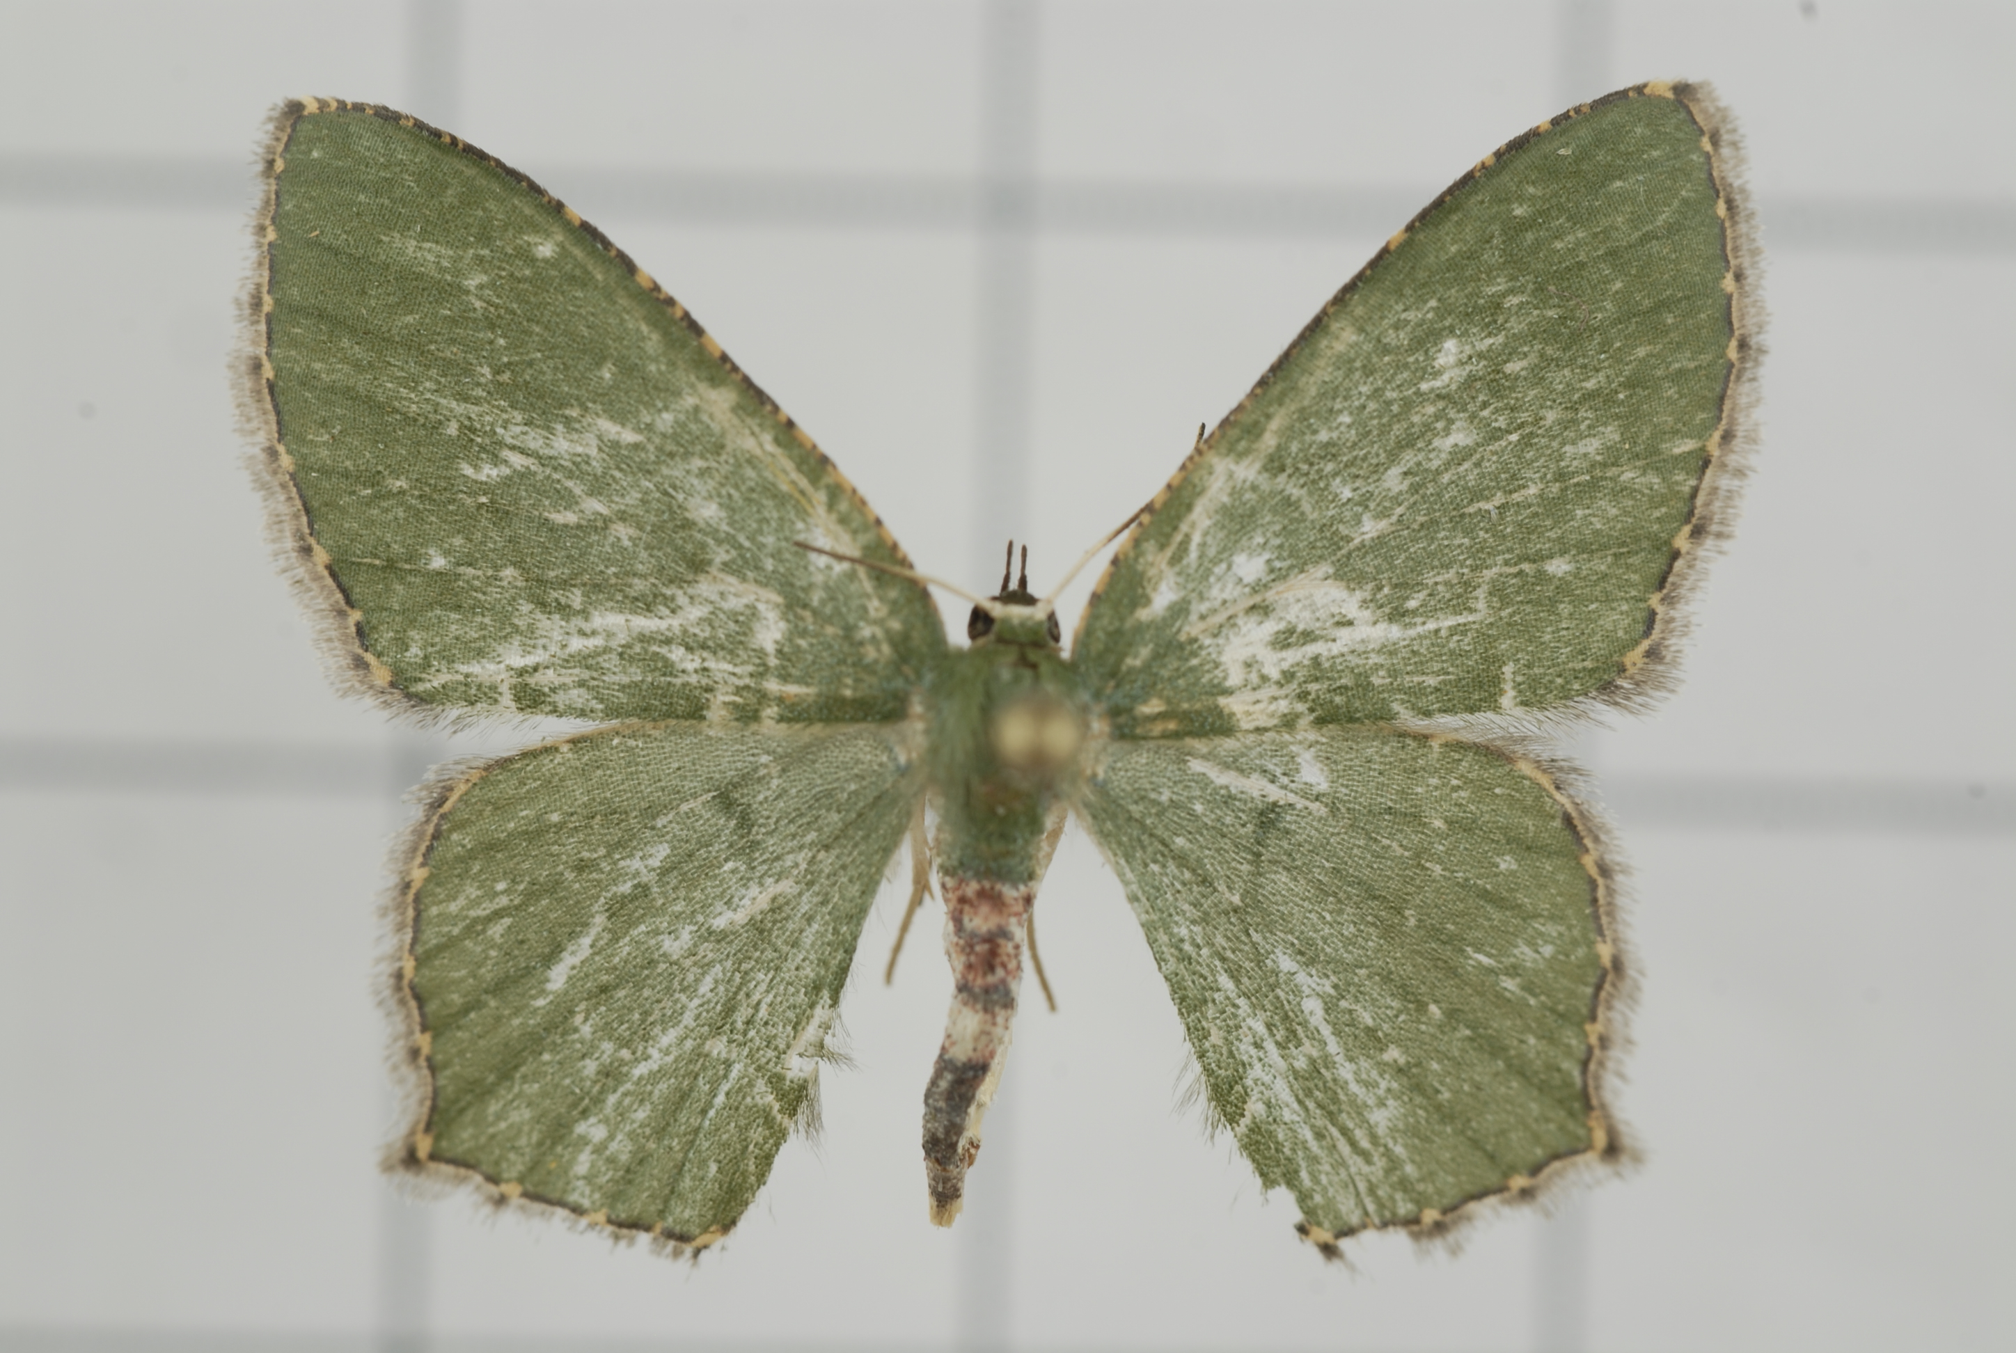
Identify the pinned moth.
Hemithea pallidimunda
